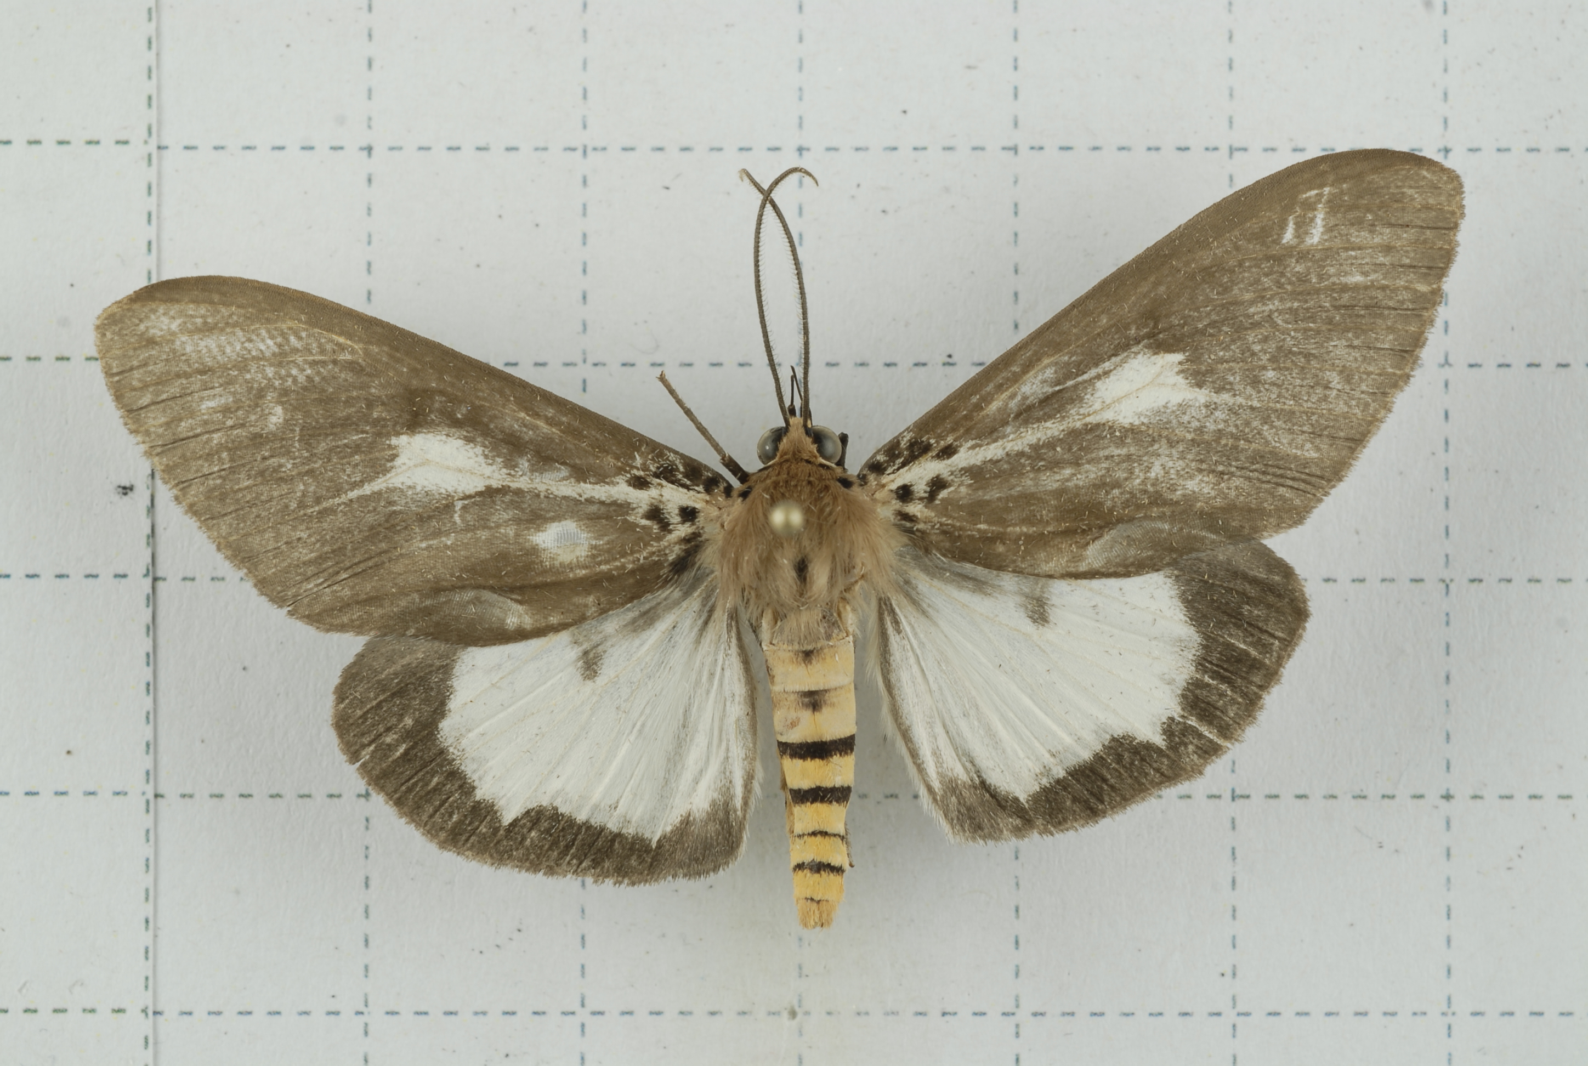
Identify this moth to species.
Asota heliconia zebrina
